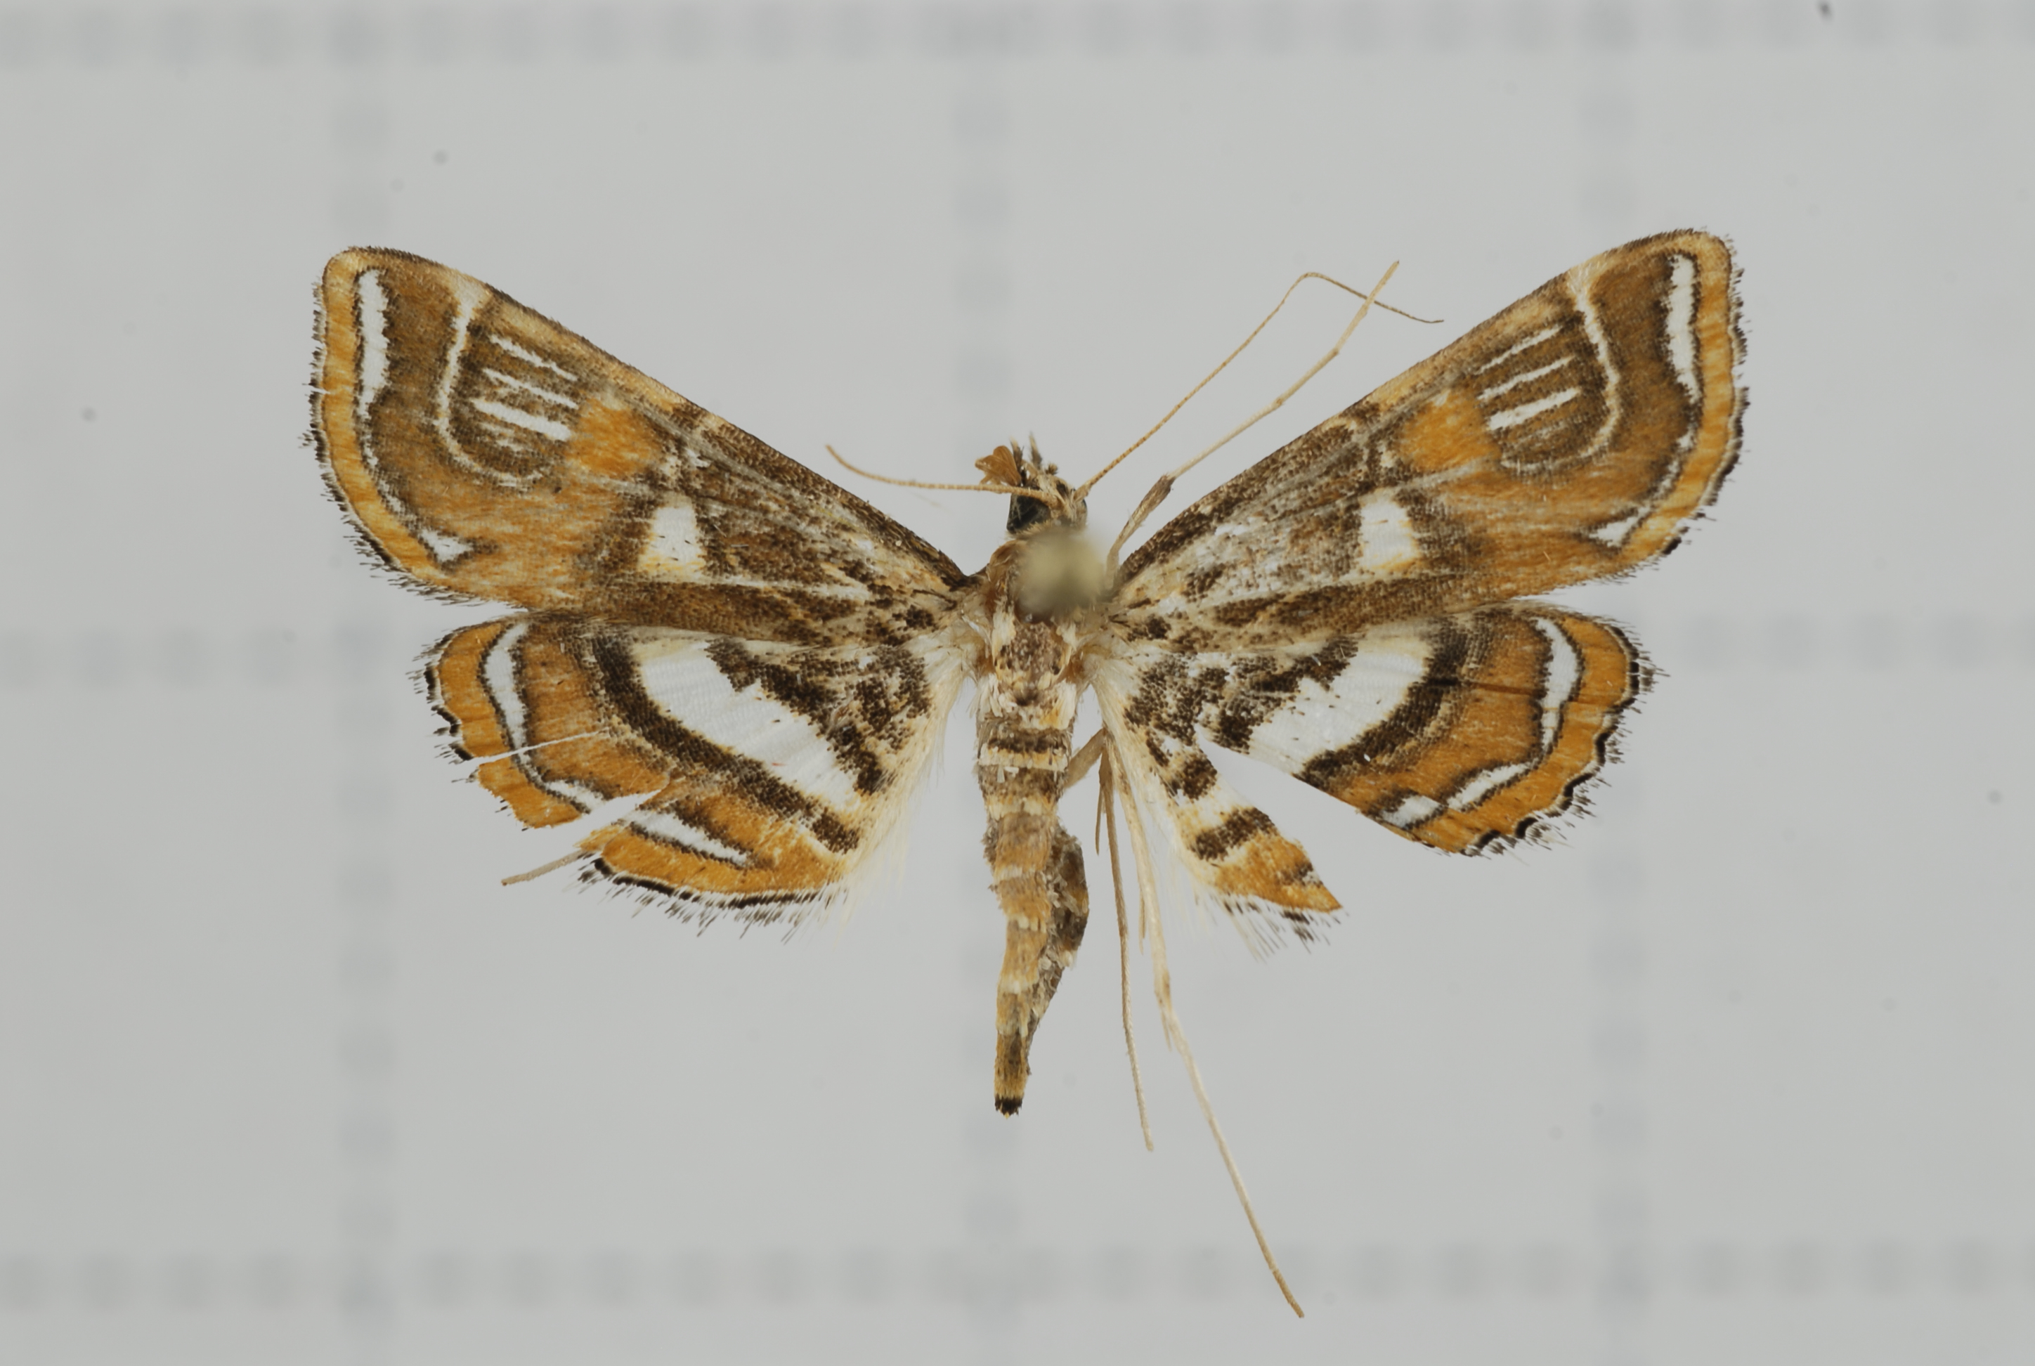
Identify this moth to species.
Paracymoriza cataclystalis
